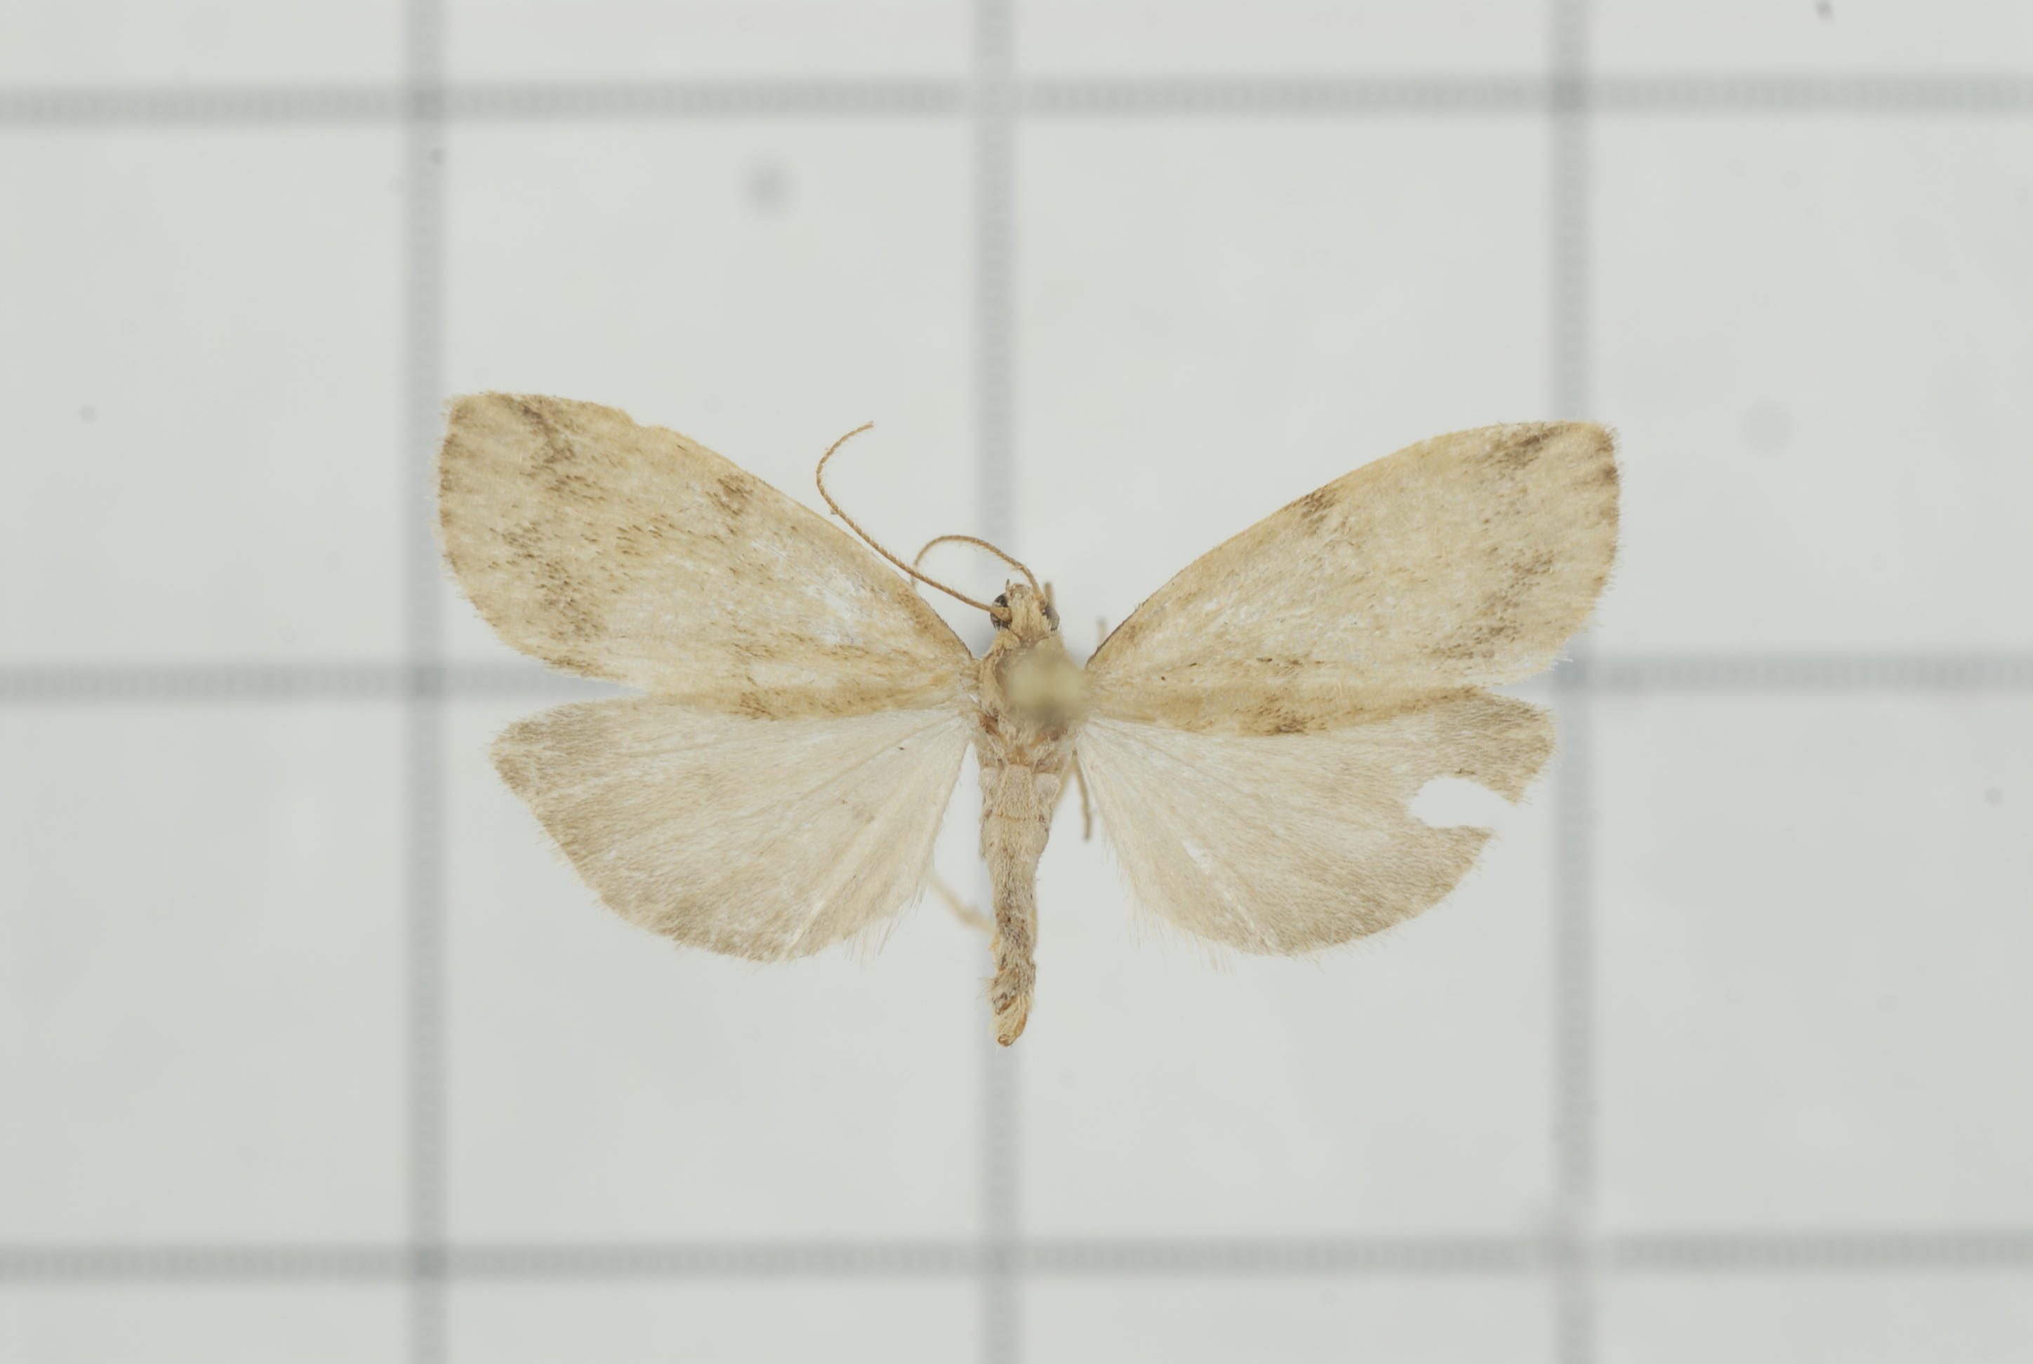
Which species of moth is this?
Mithuna wilemani
